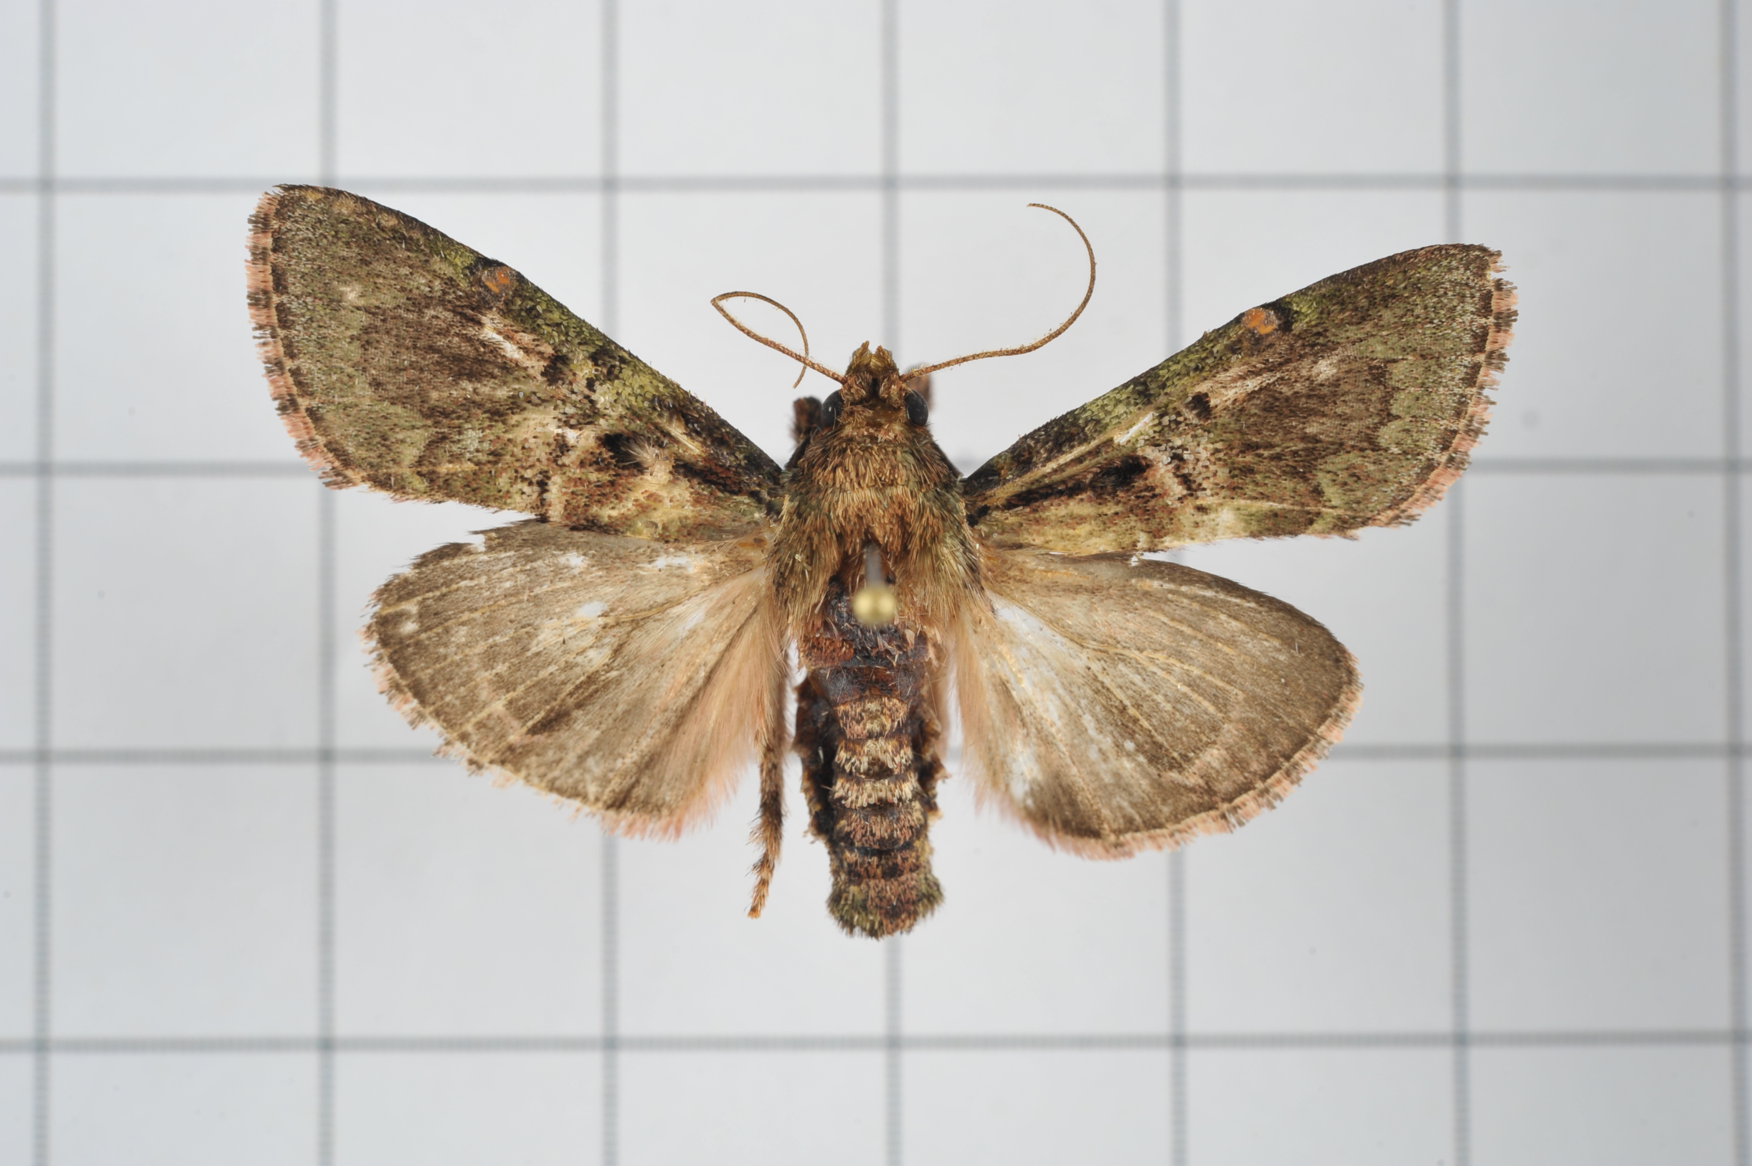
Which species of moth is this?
Locastra muscosalis
